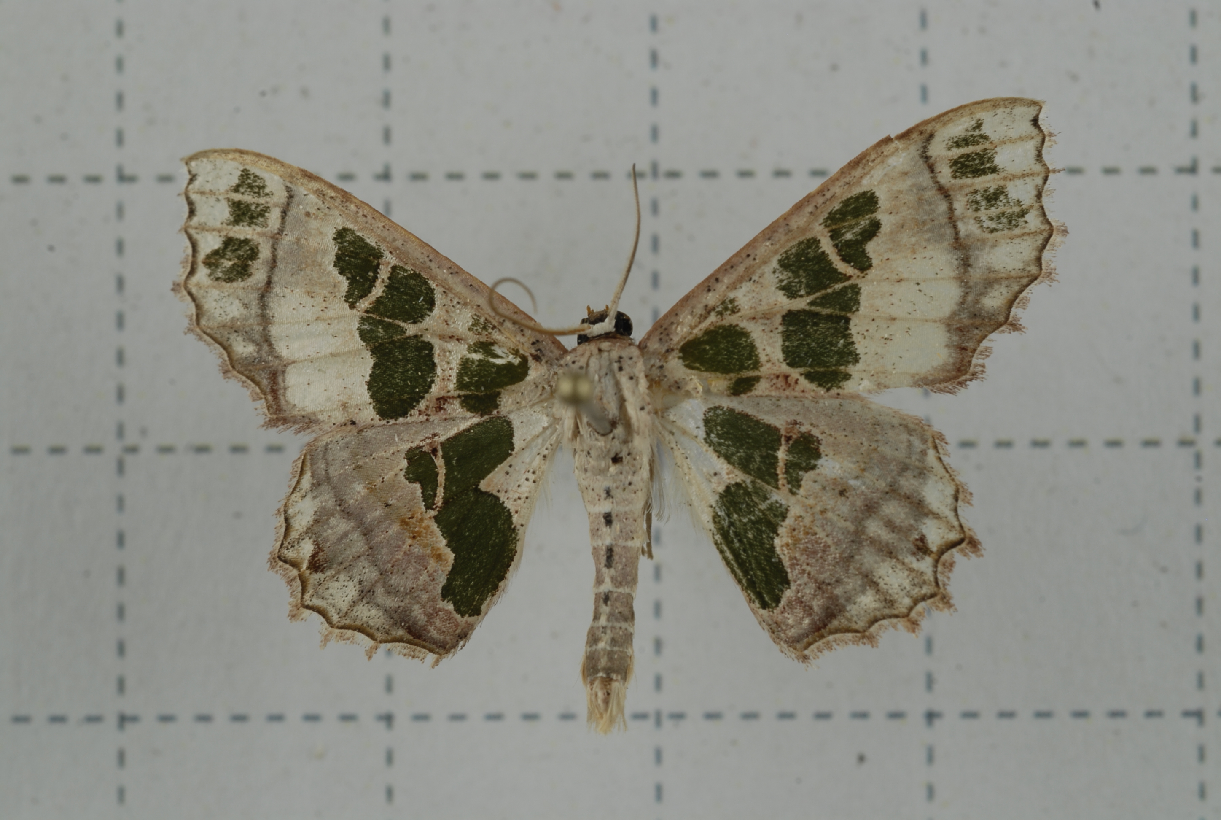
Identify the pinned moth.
Antitrygodes divisaria perturbata
